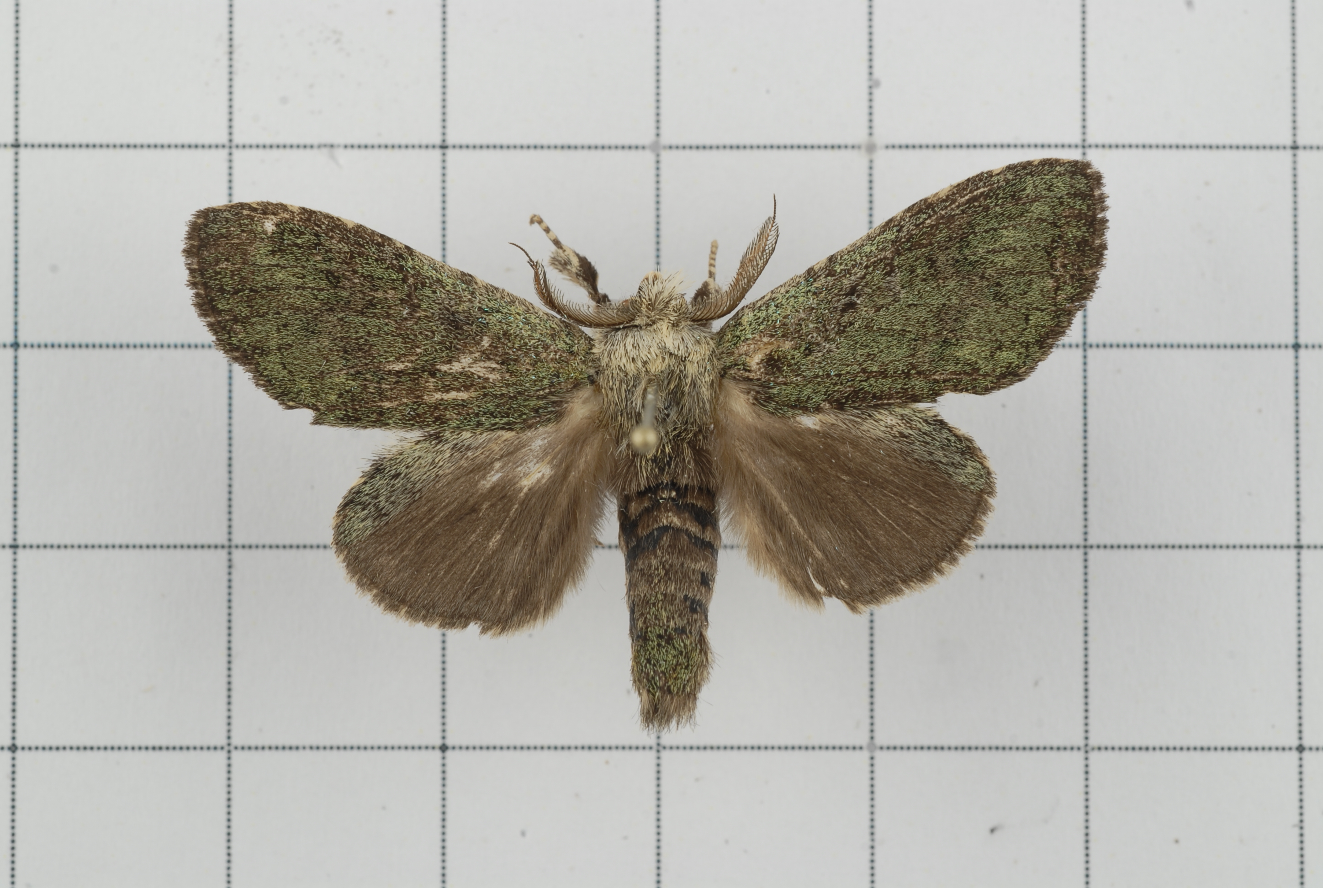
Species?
Syntypistis cyanea cyanea
